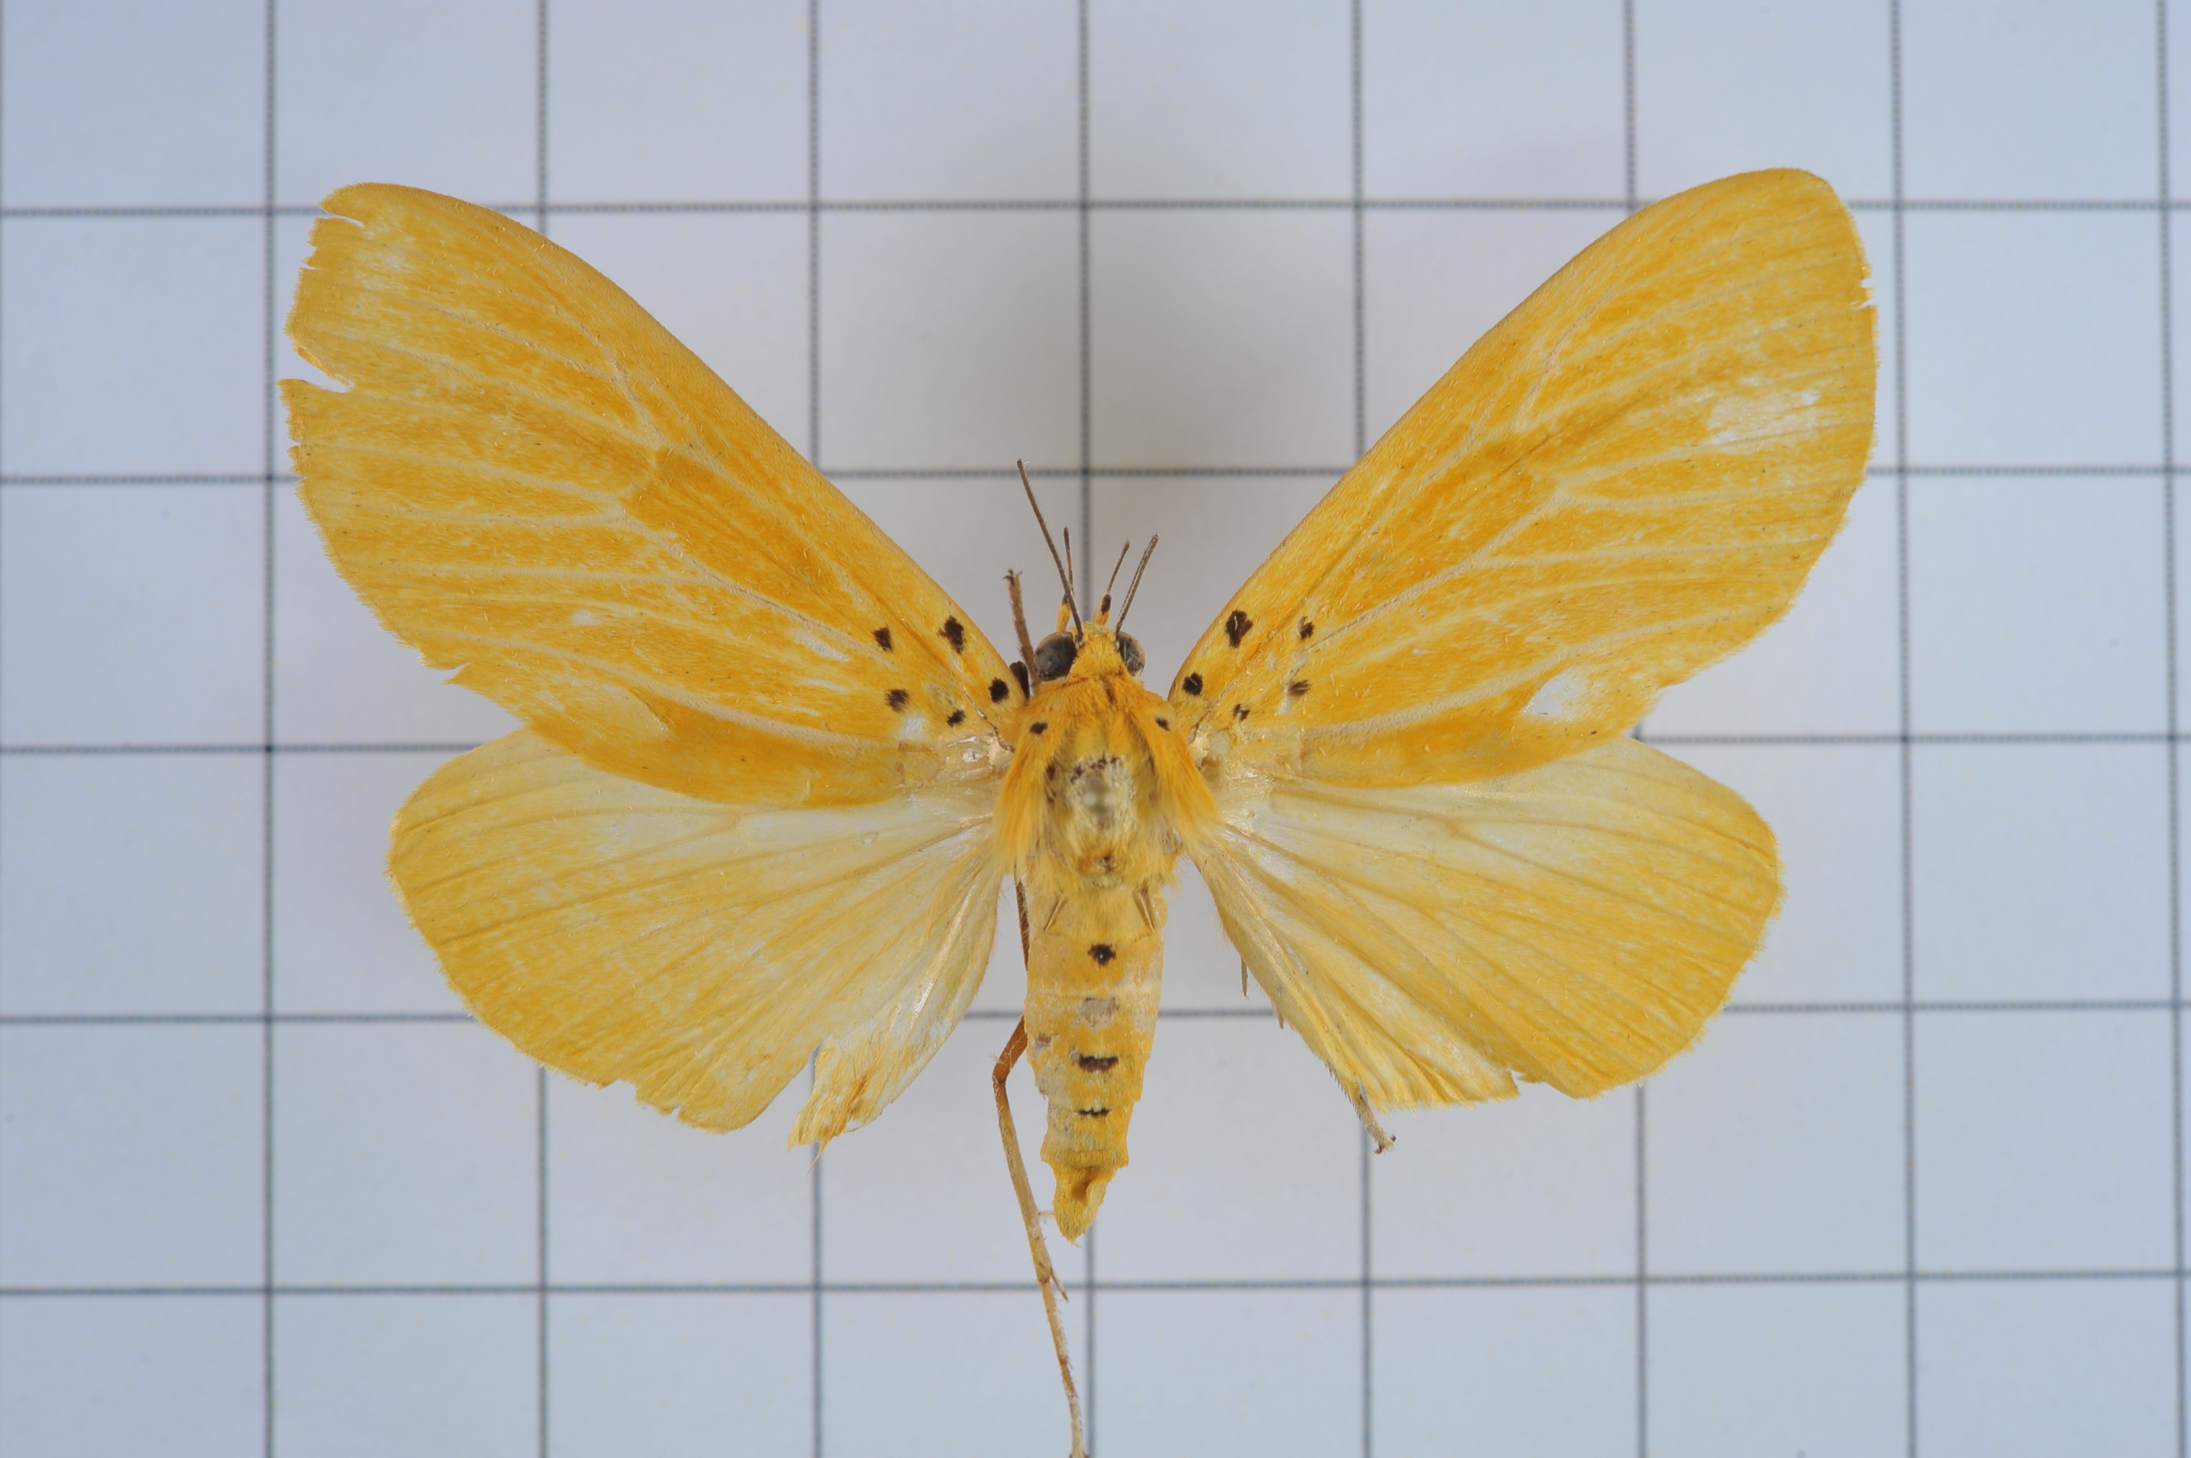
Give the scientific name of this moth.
Asota egens confinis
